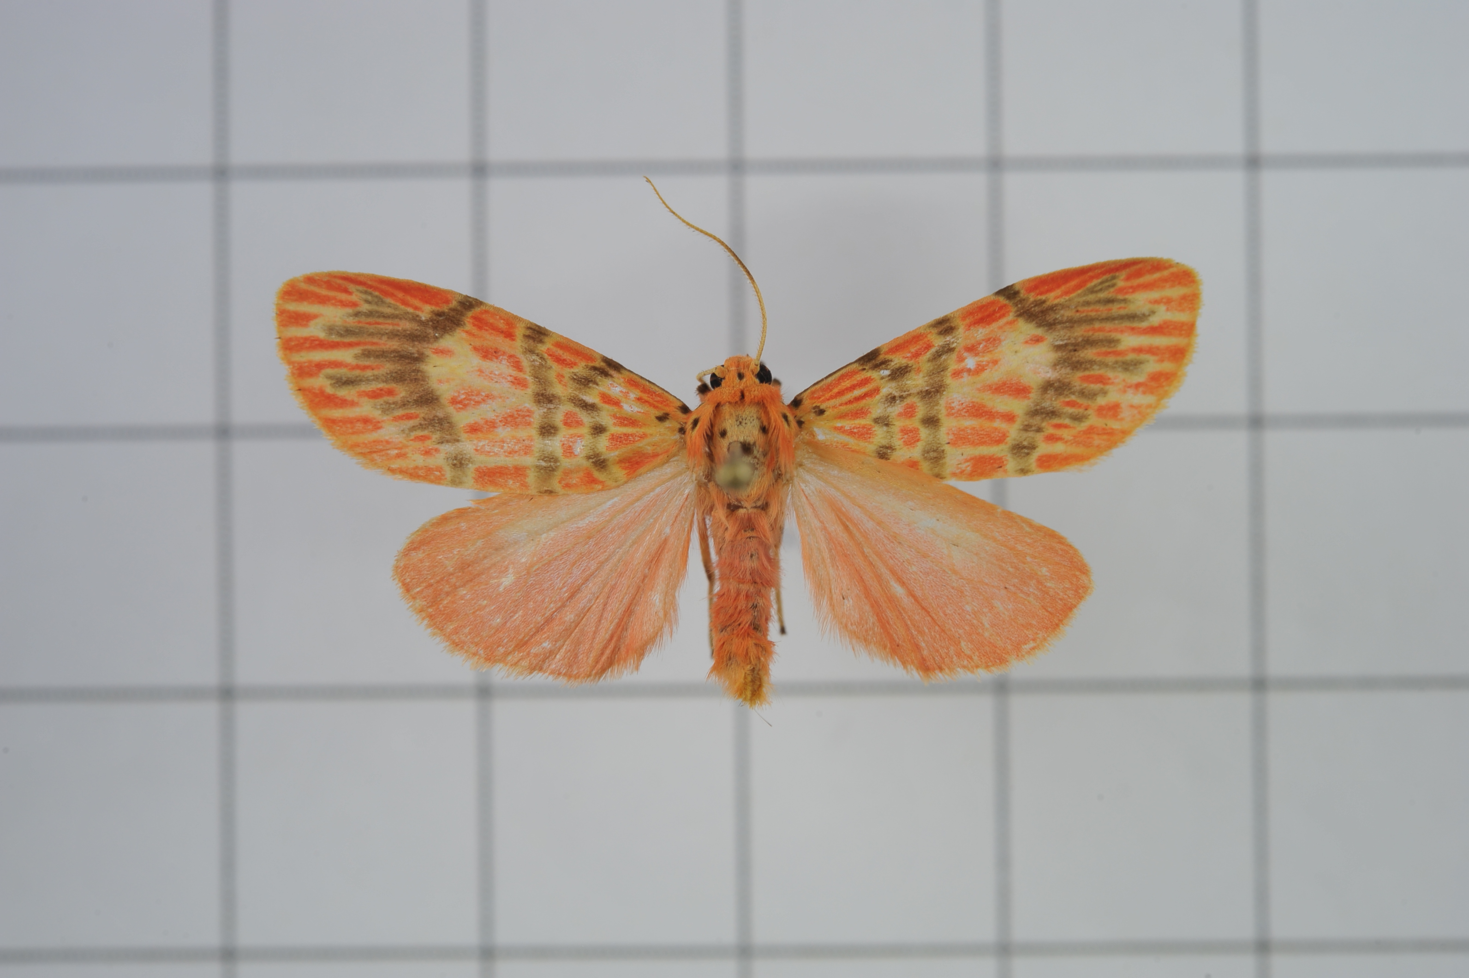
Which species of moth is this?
Barsine sauteri
